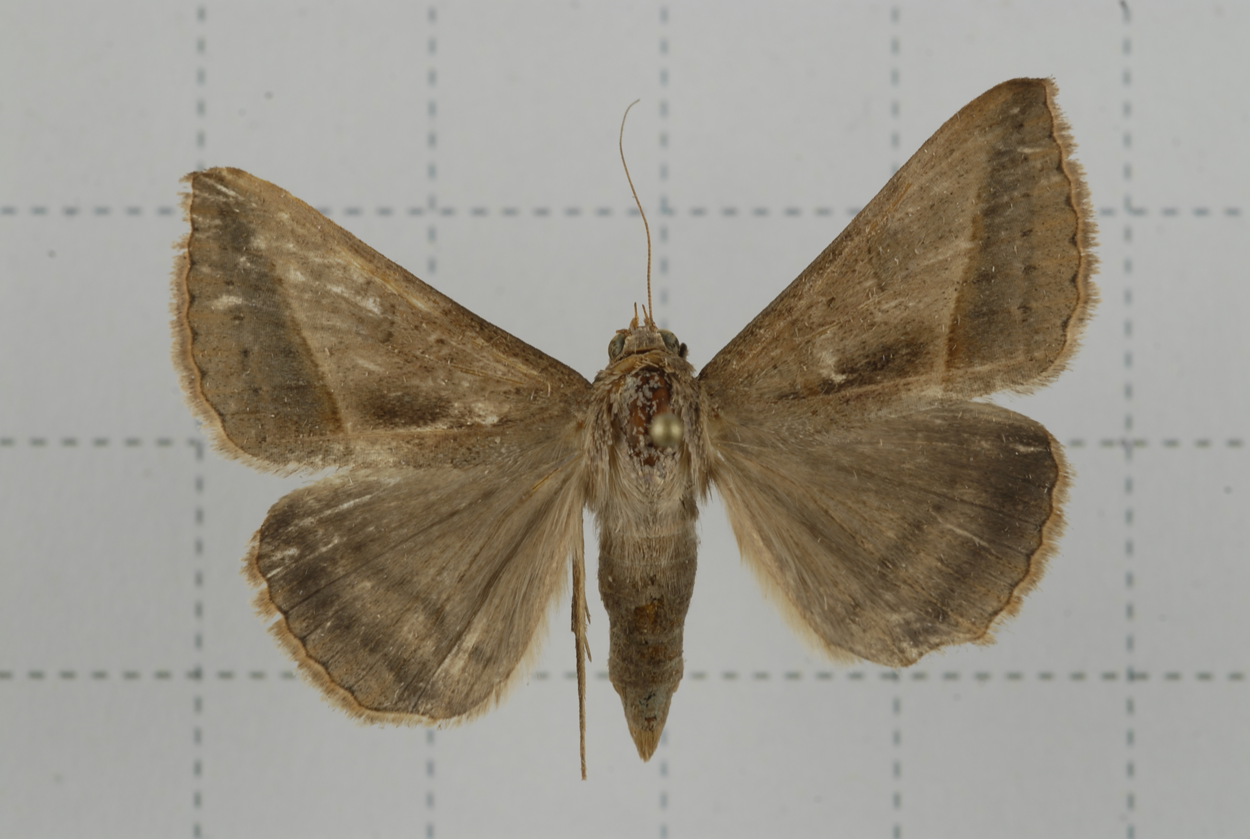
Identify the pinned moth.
Mocis frugalis
